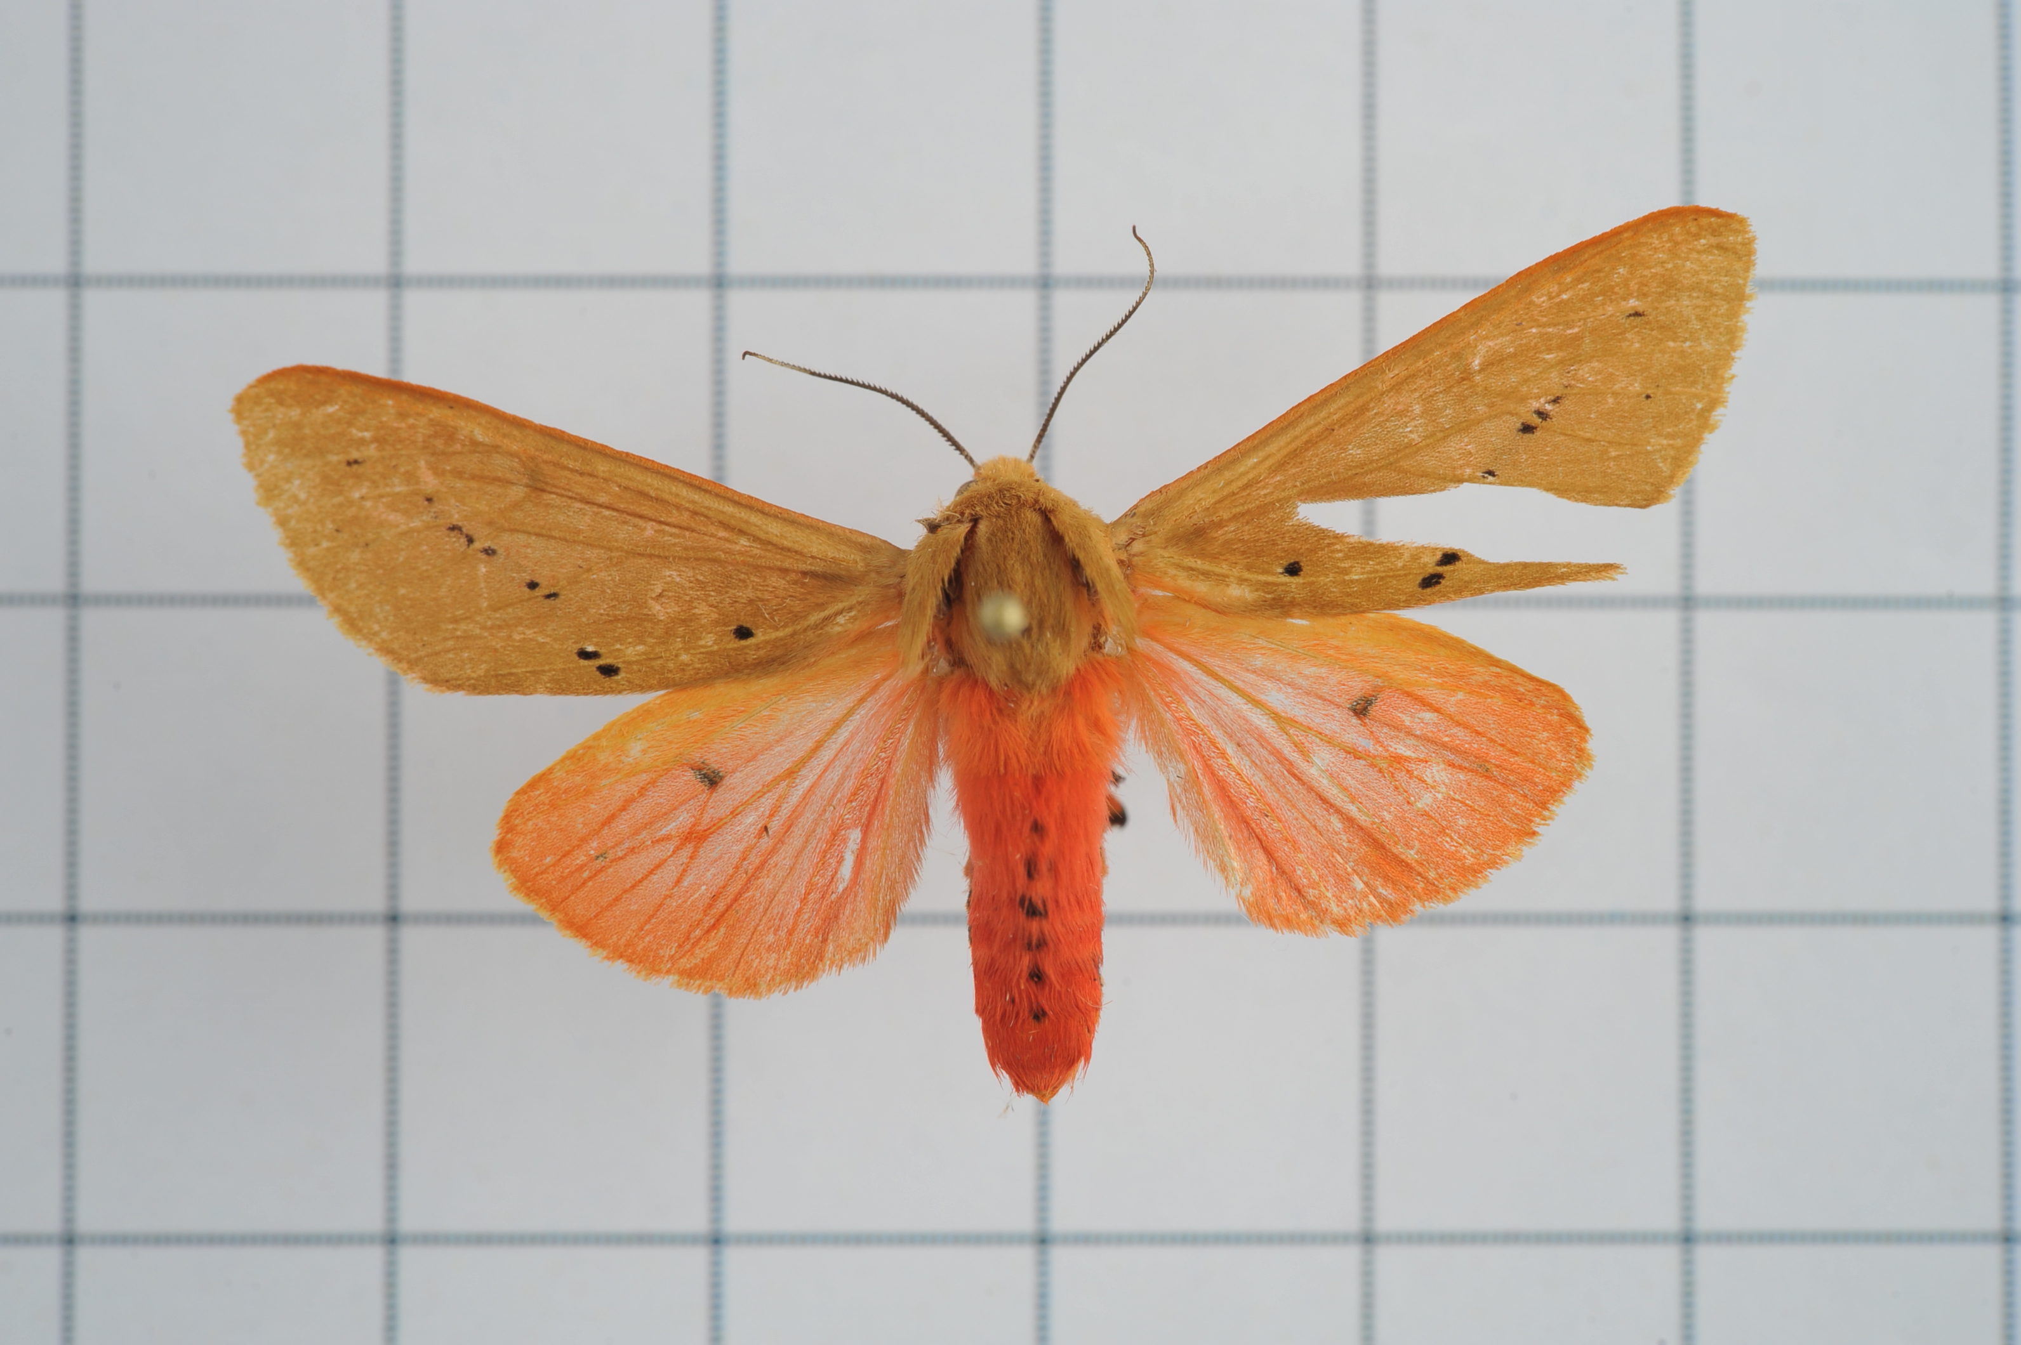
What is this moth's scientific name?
Spilarctia wilemani
